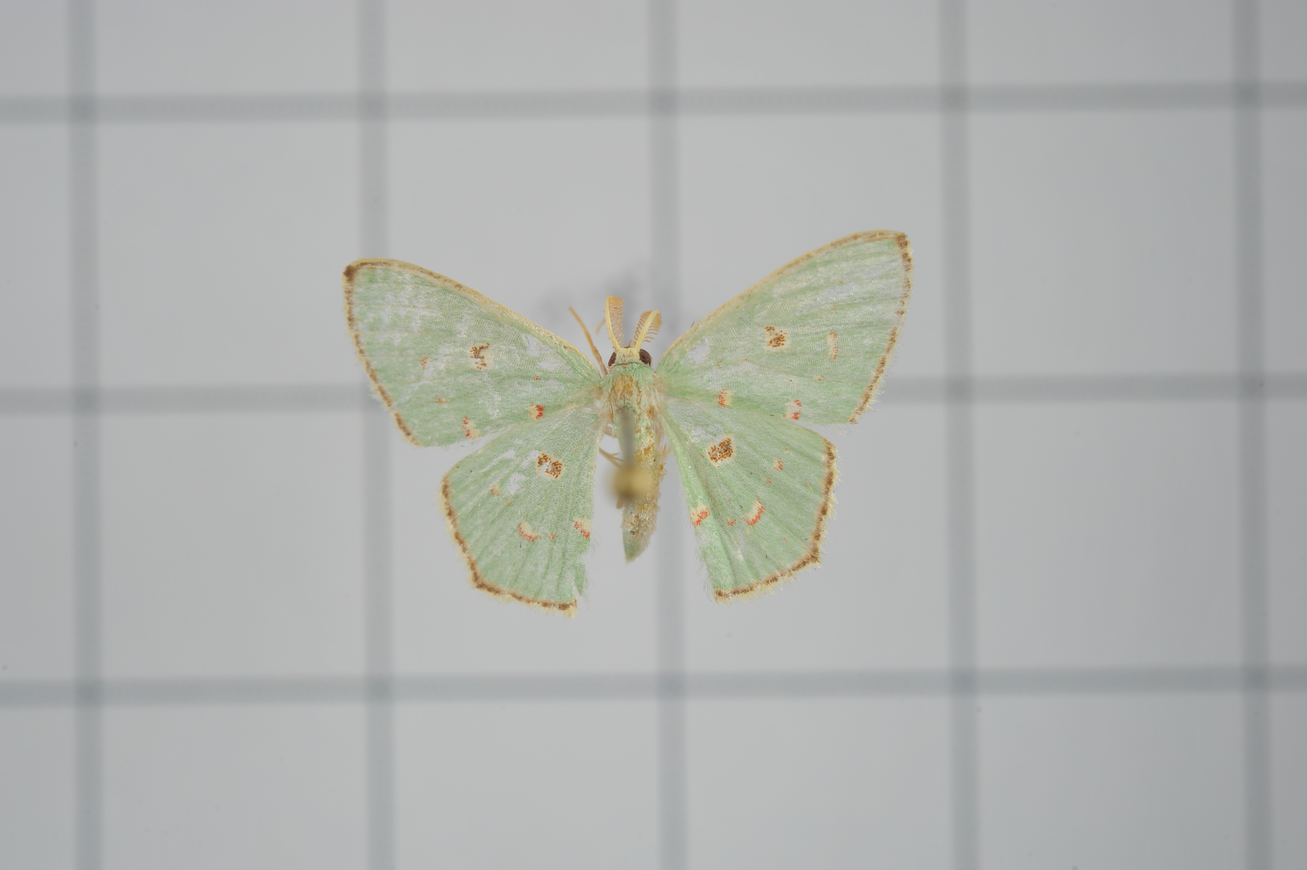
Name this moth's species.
Comostola subtiliaria
